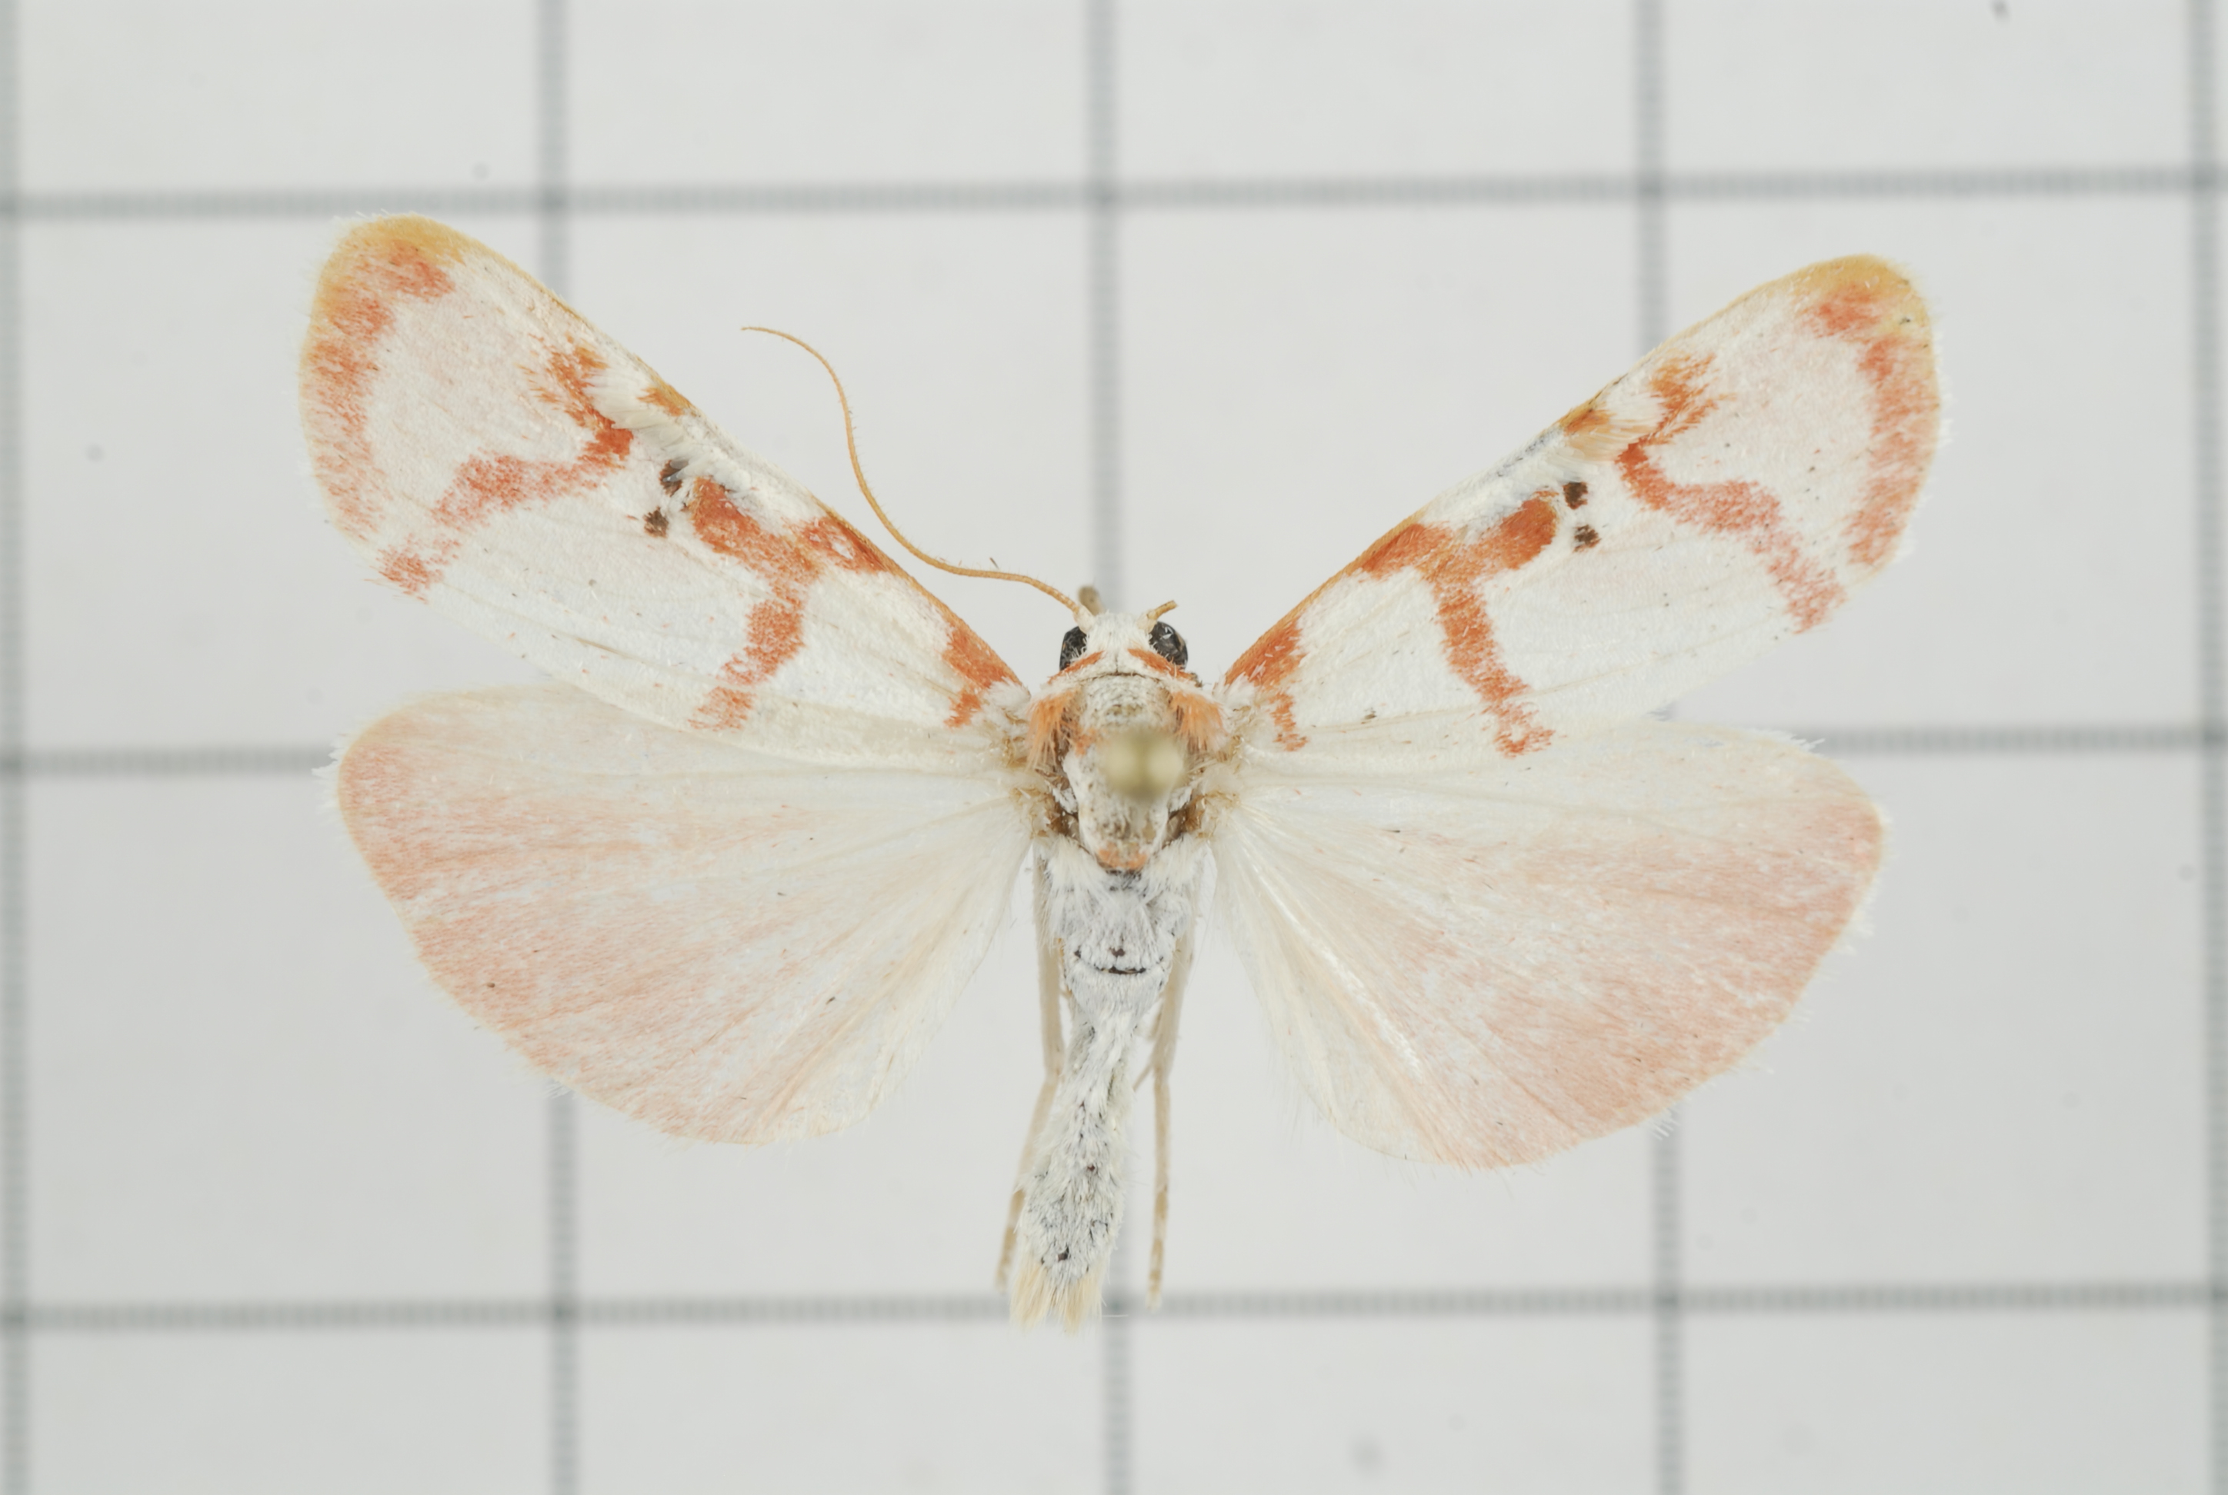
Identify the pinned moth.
Cyana hamata hamata
